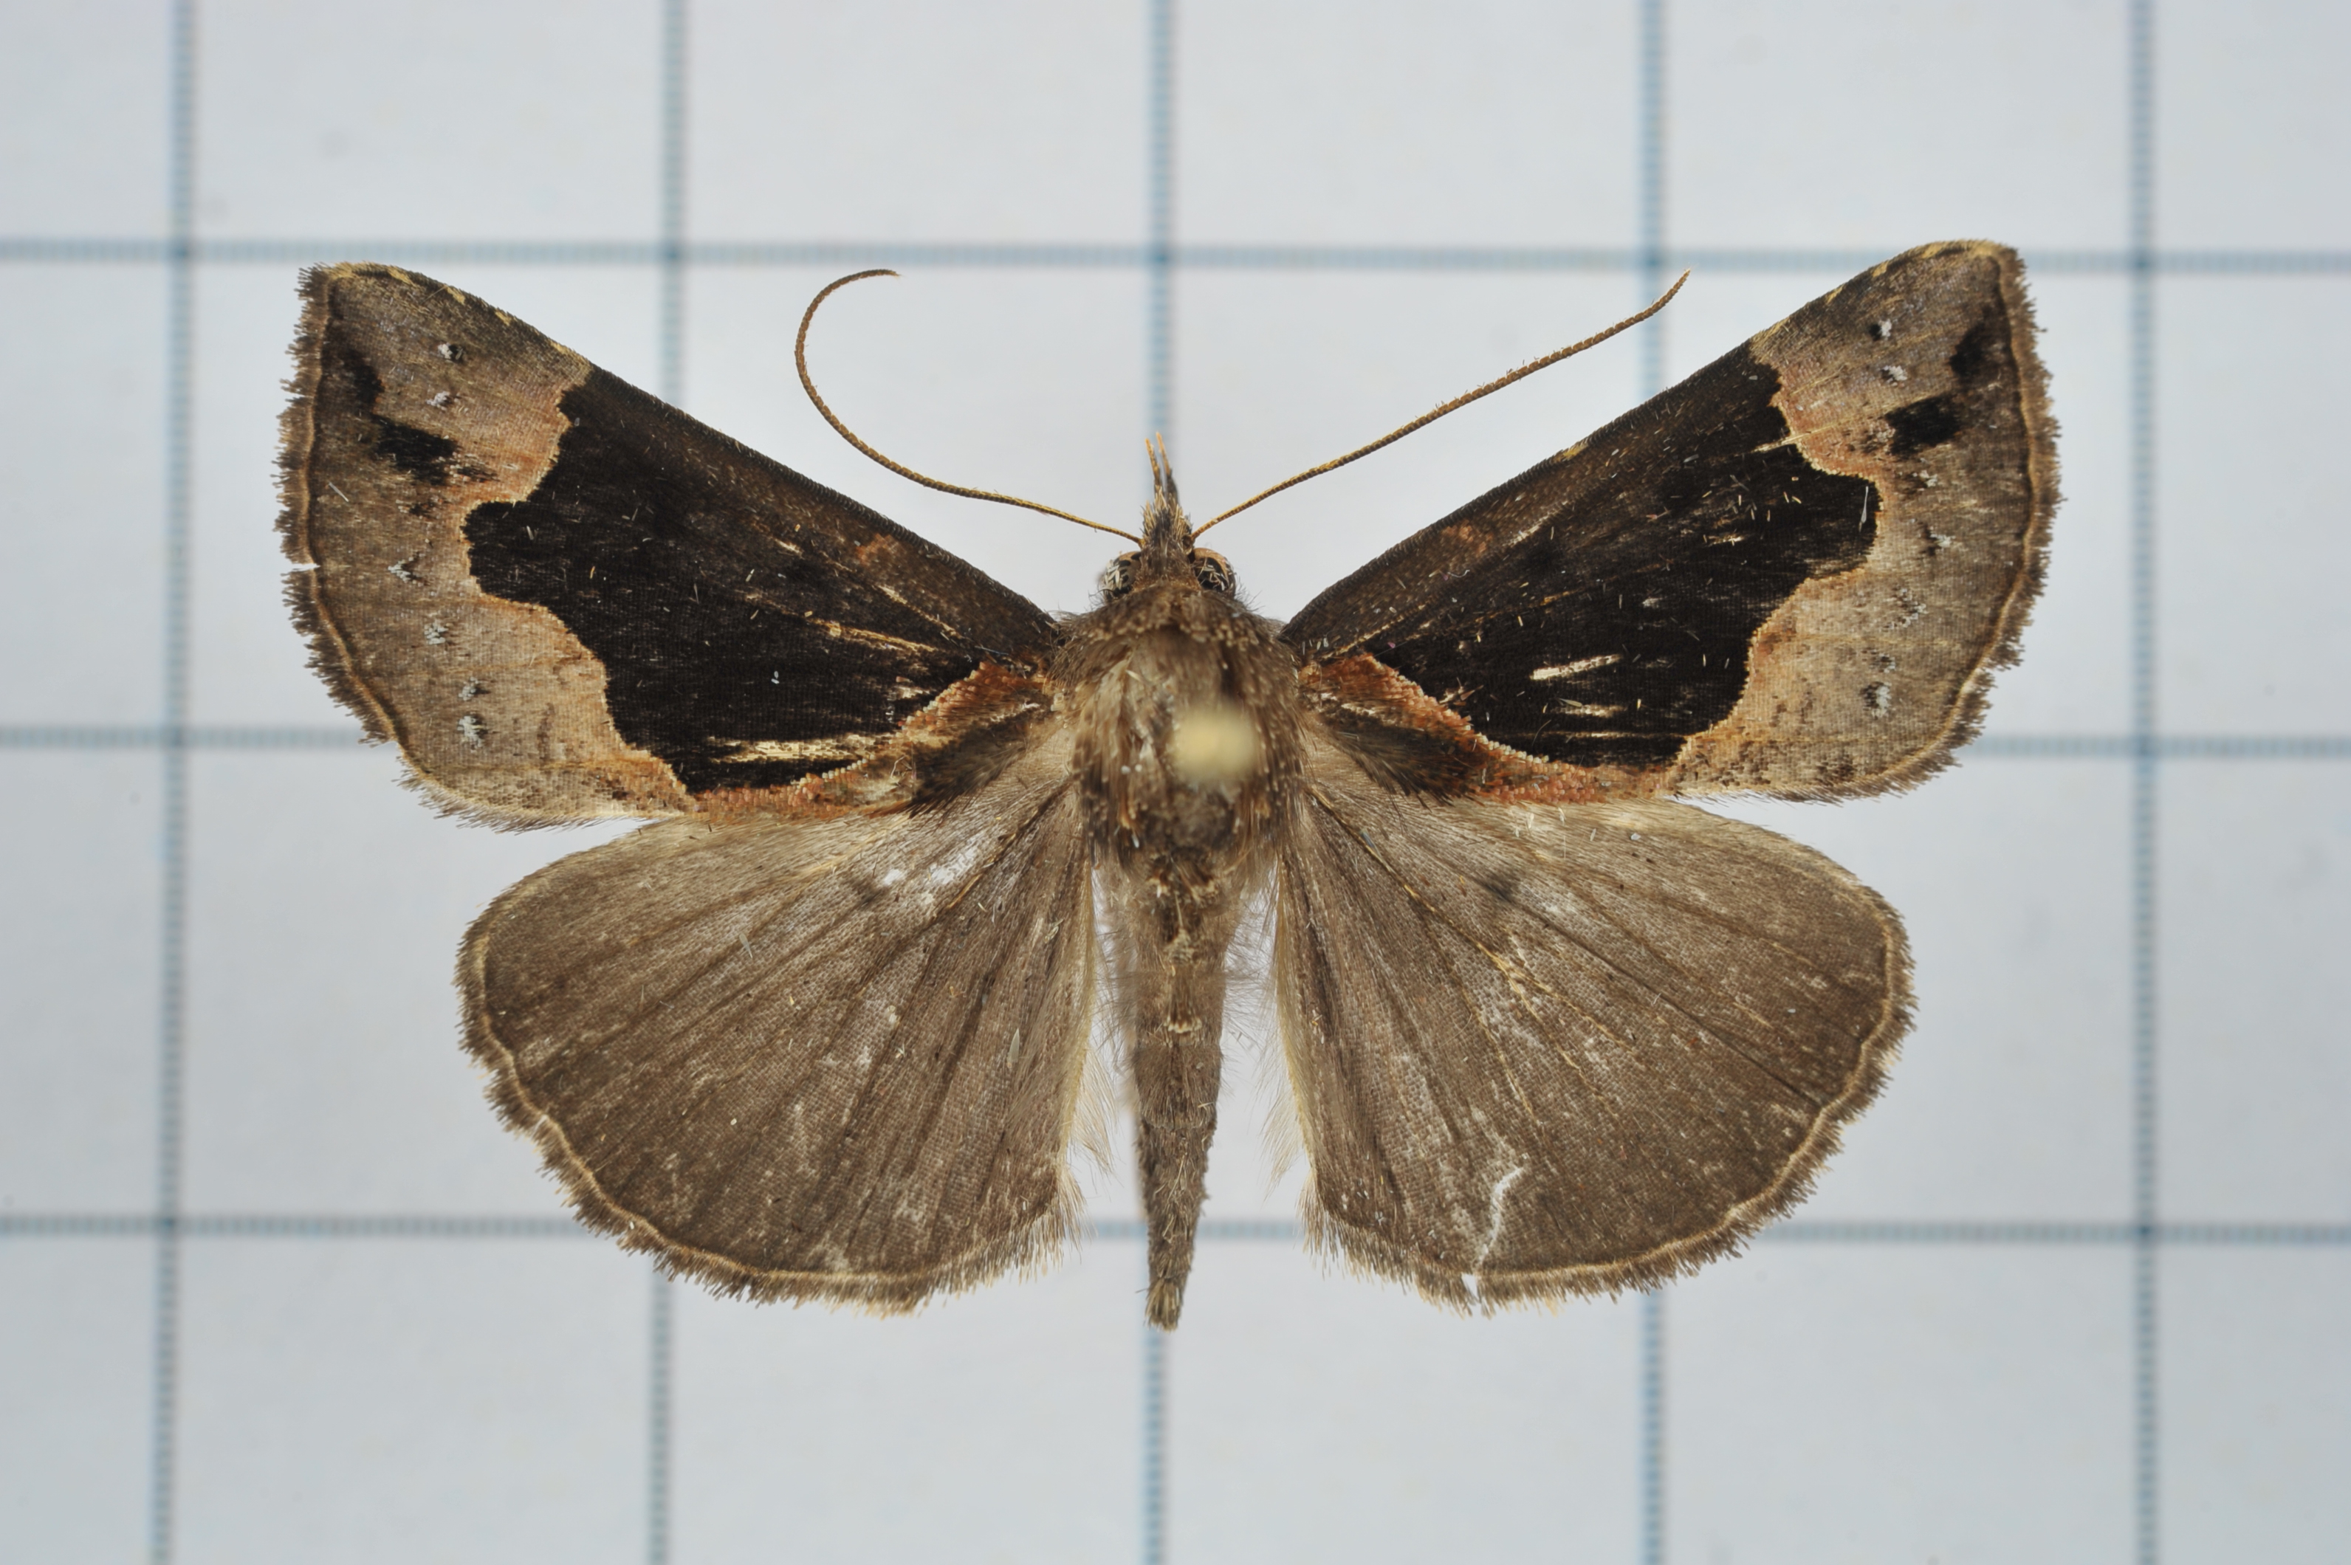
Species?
Hypena vestita
